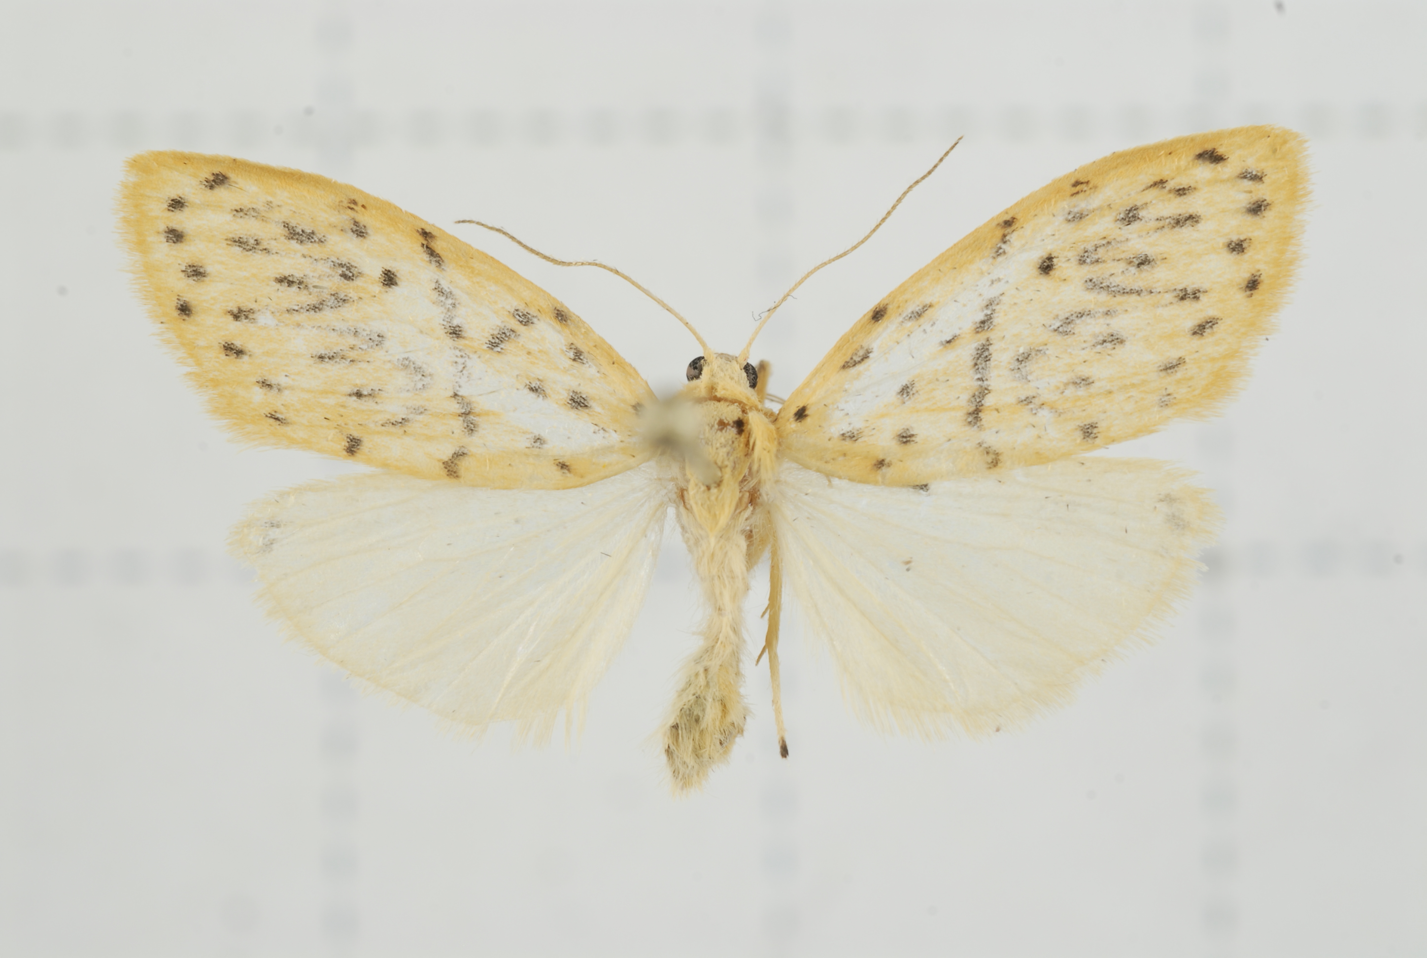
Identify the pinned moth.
Huangilene alikangiae alikangiae
